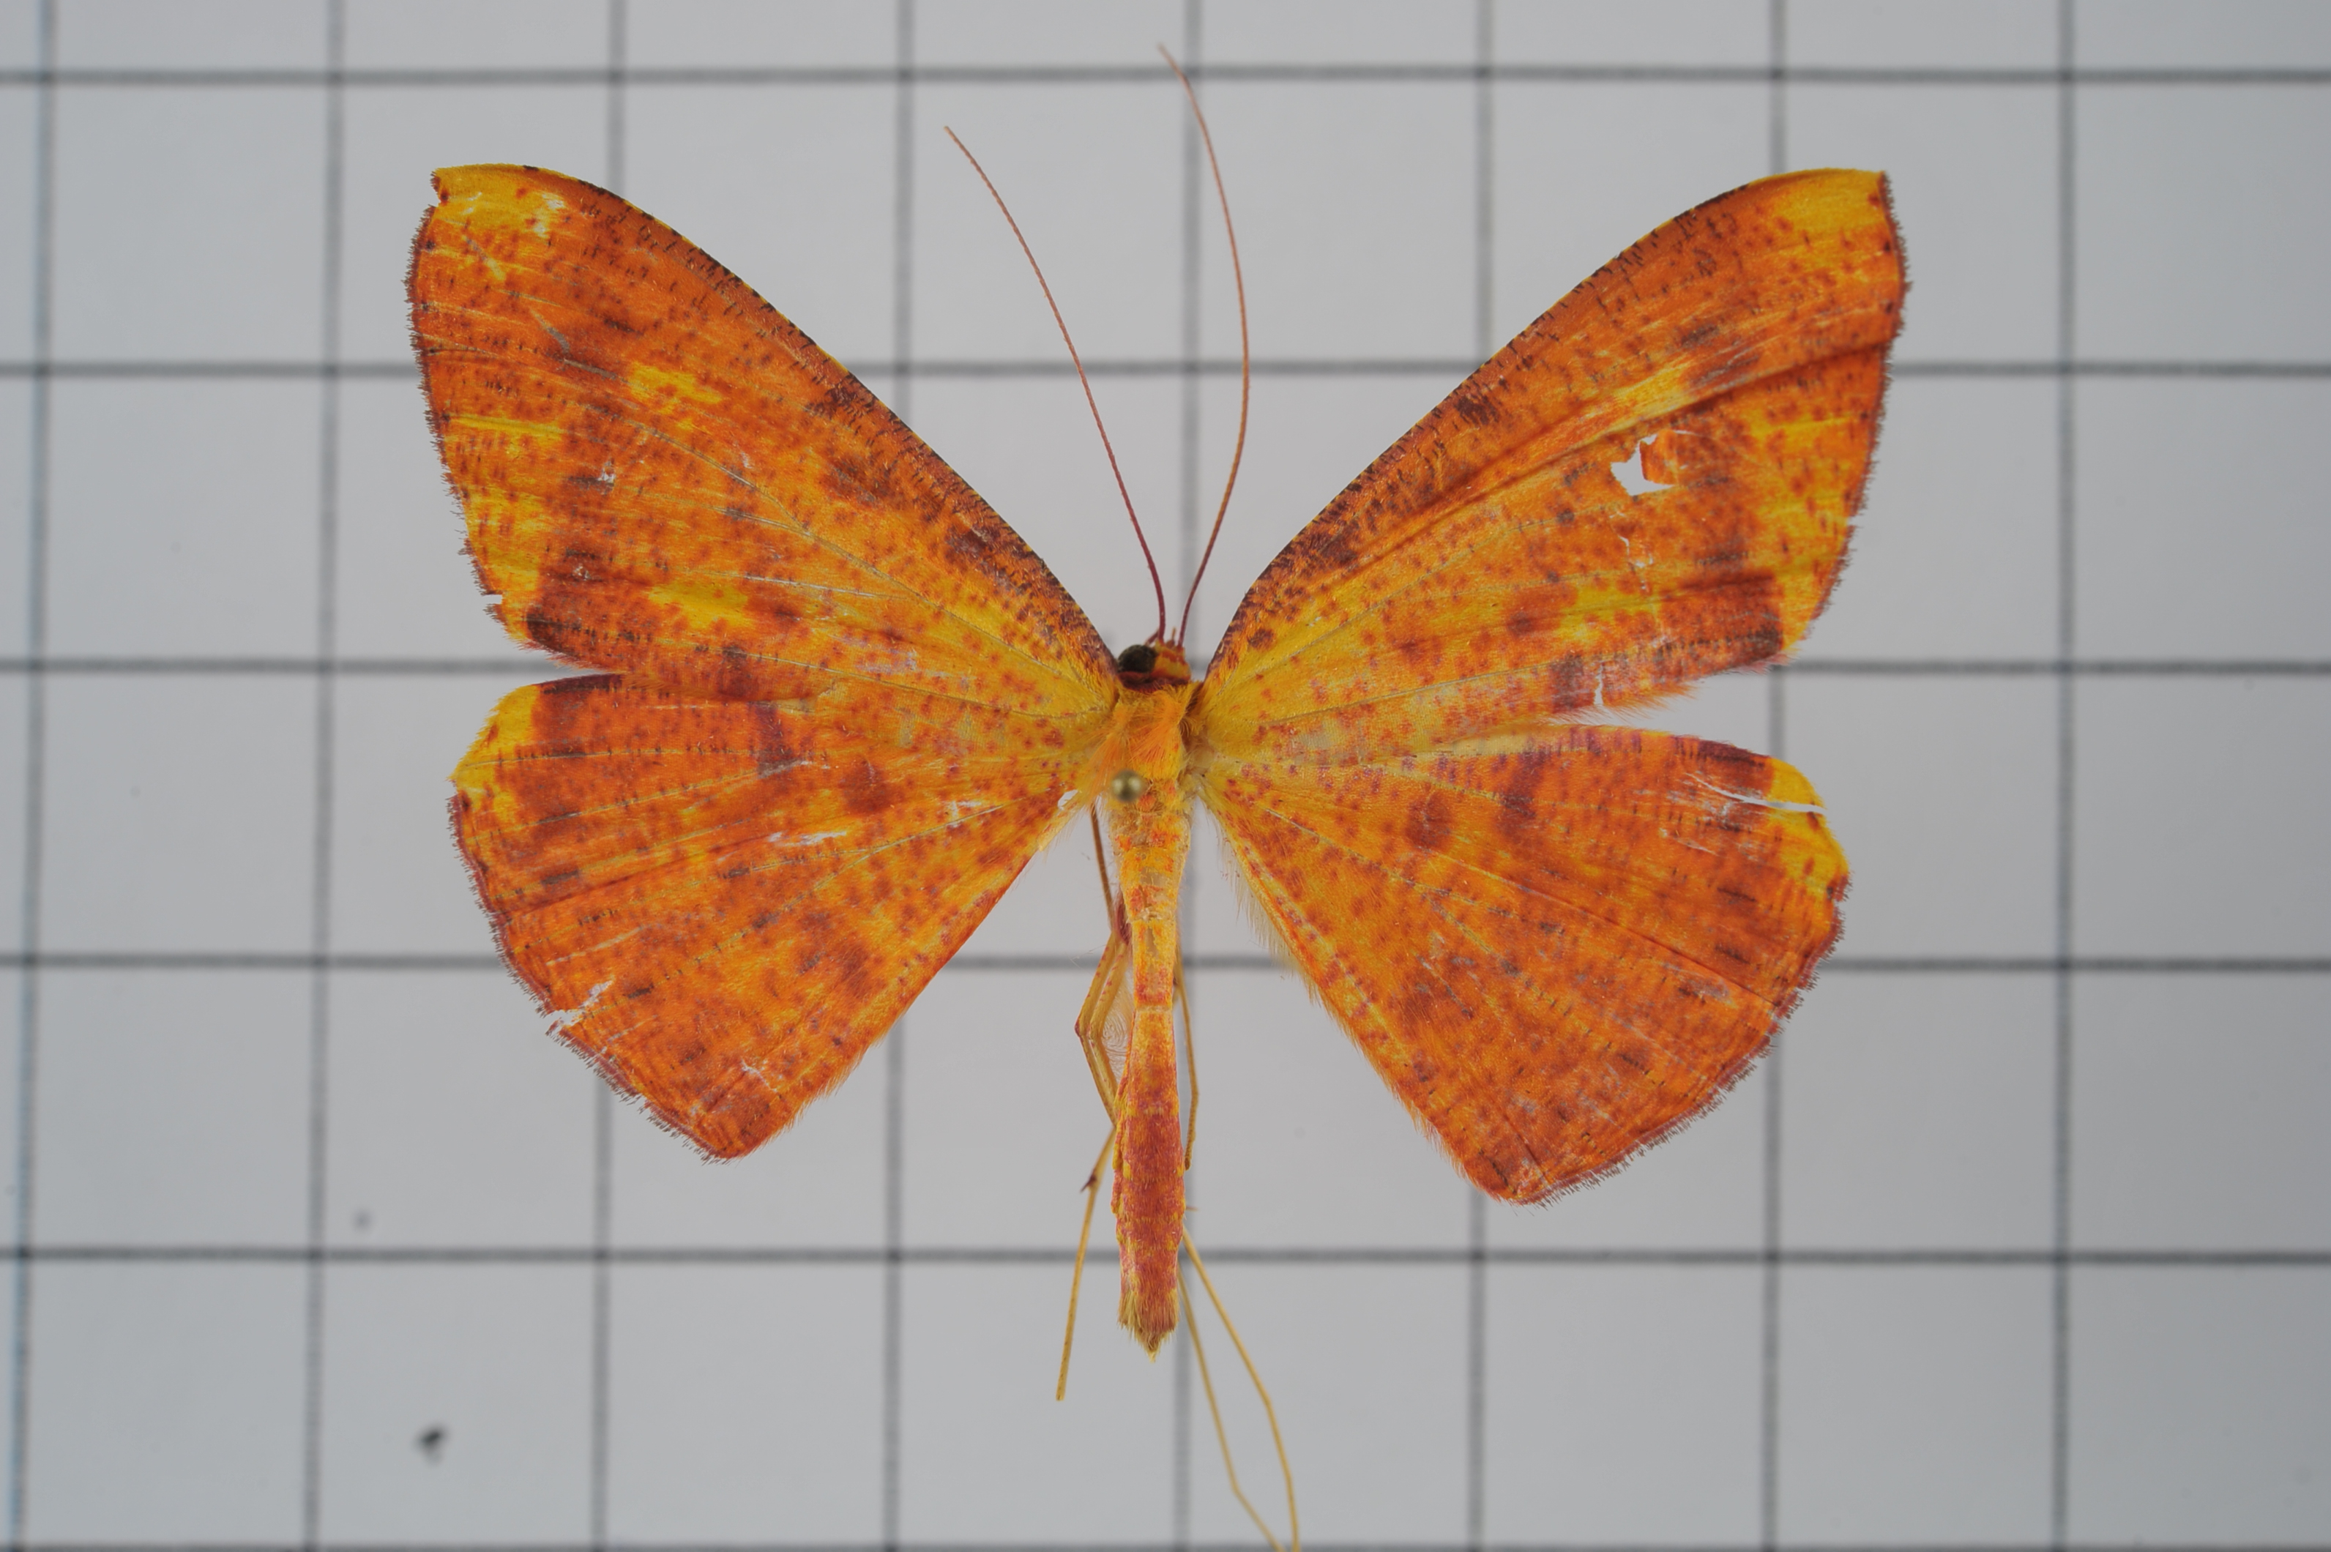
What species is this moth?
Eumelea ludovicata ludovicata
